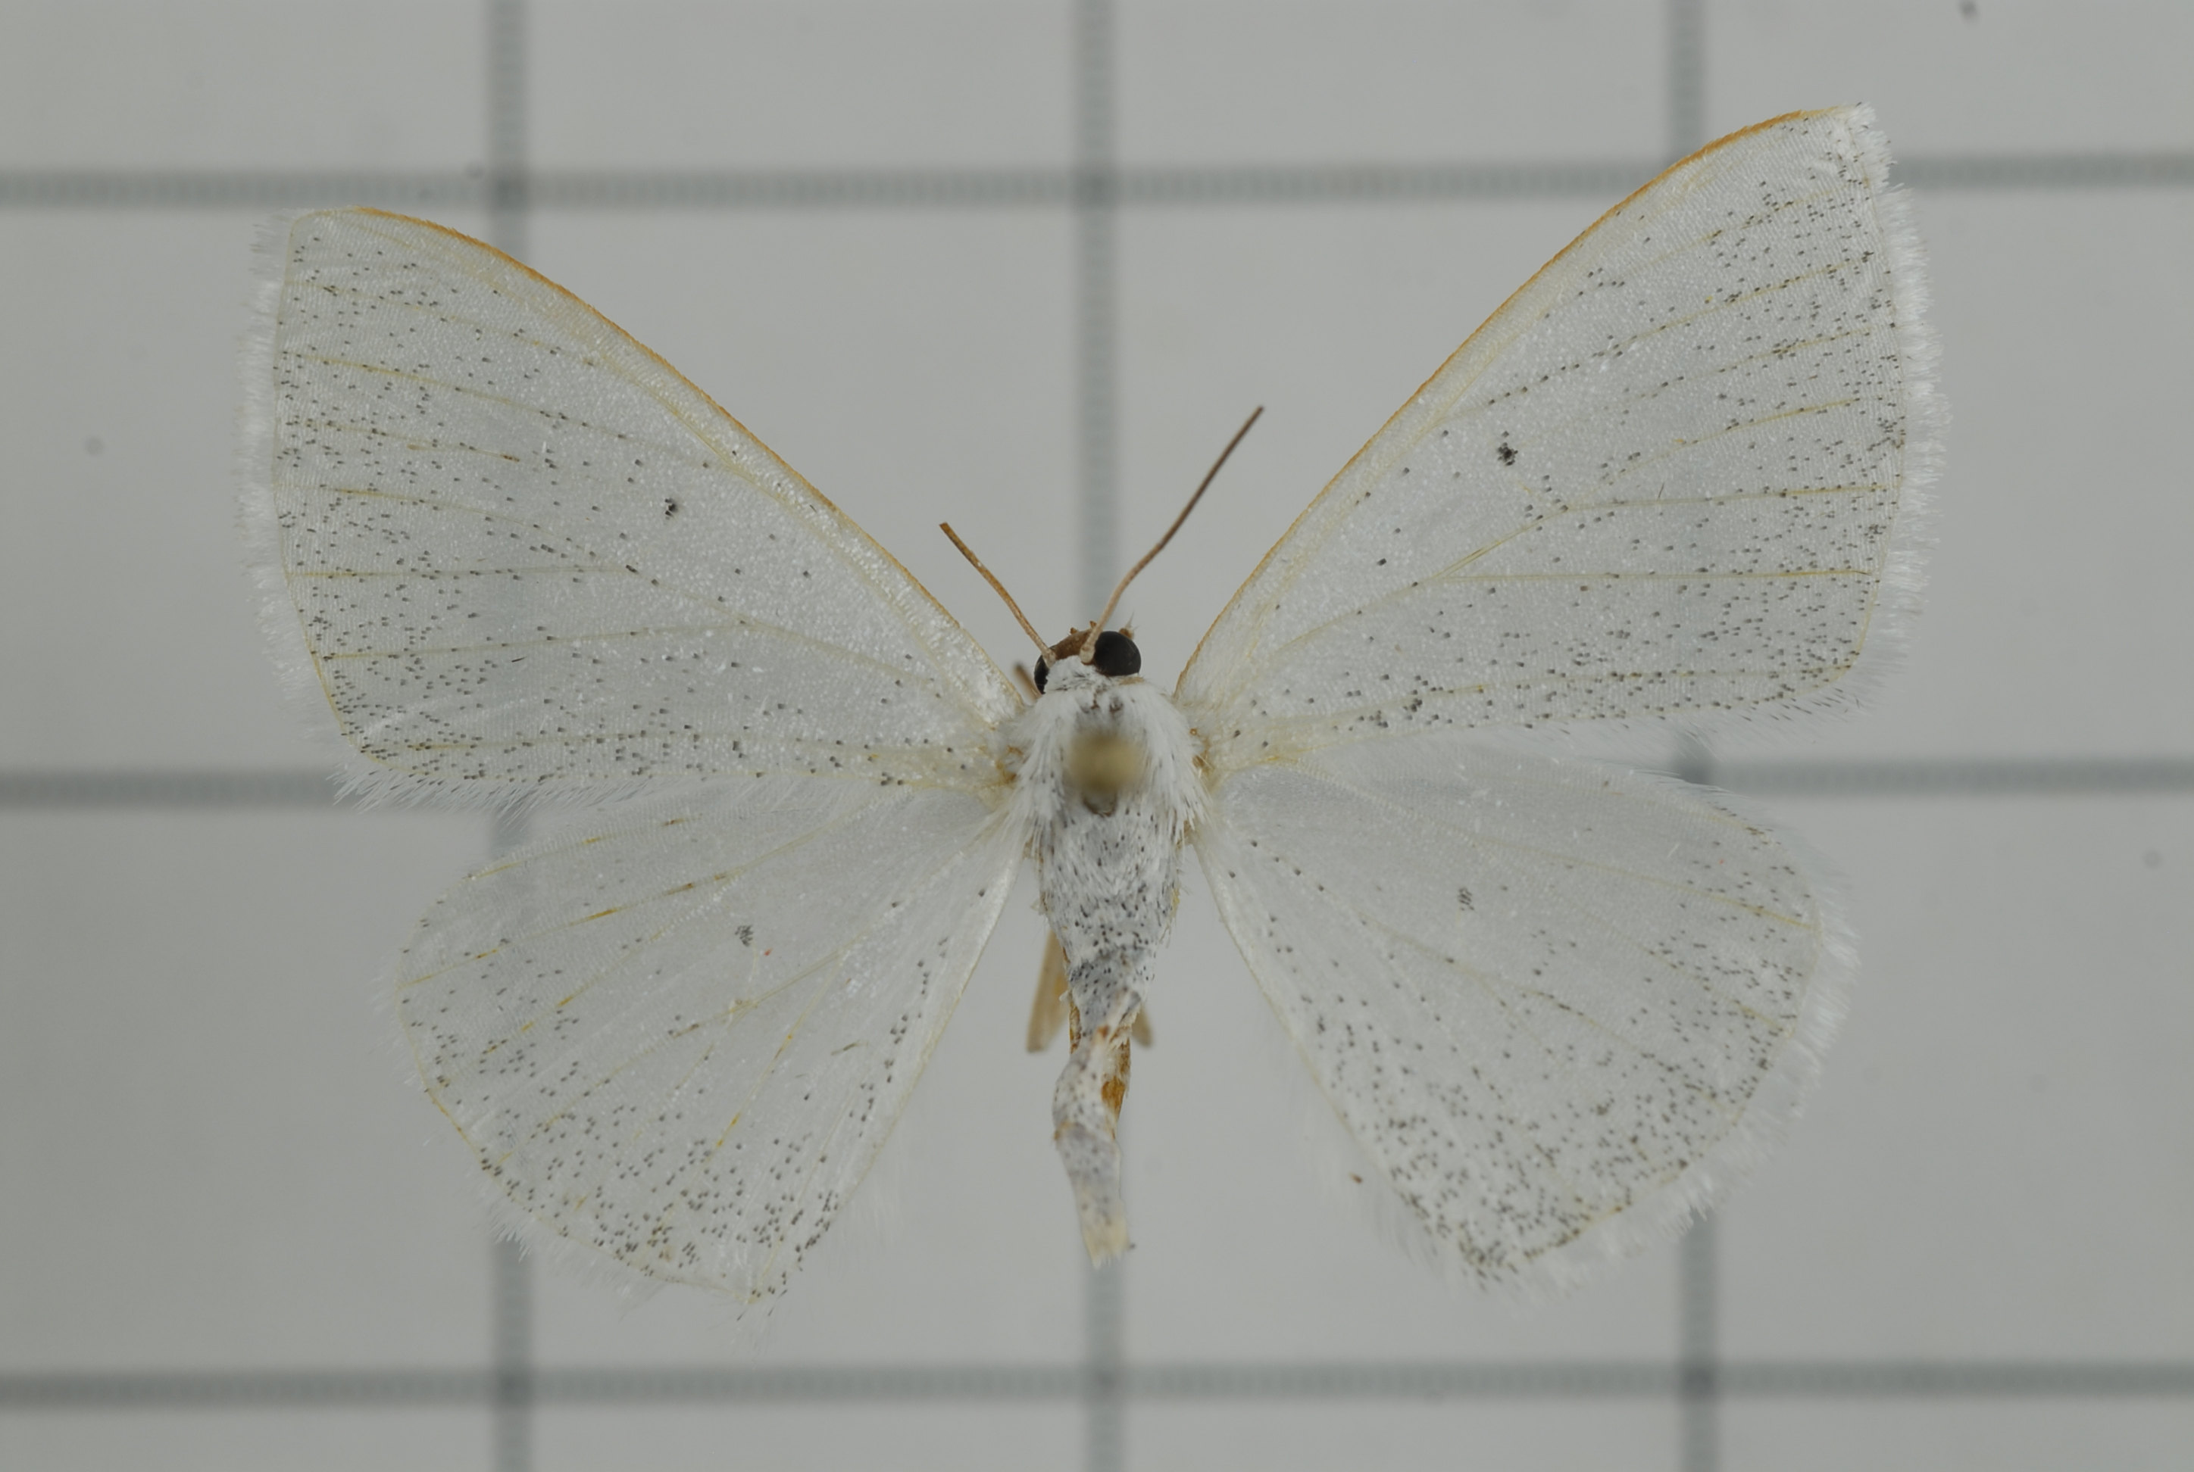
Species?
Lomographa anoxys
